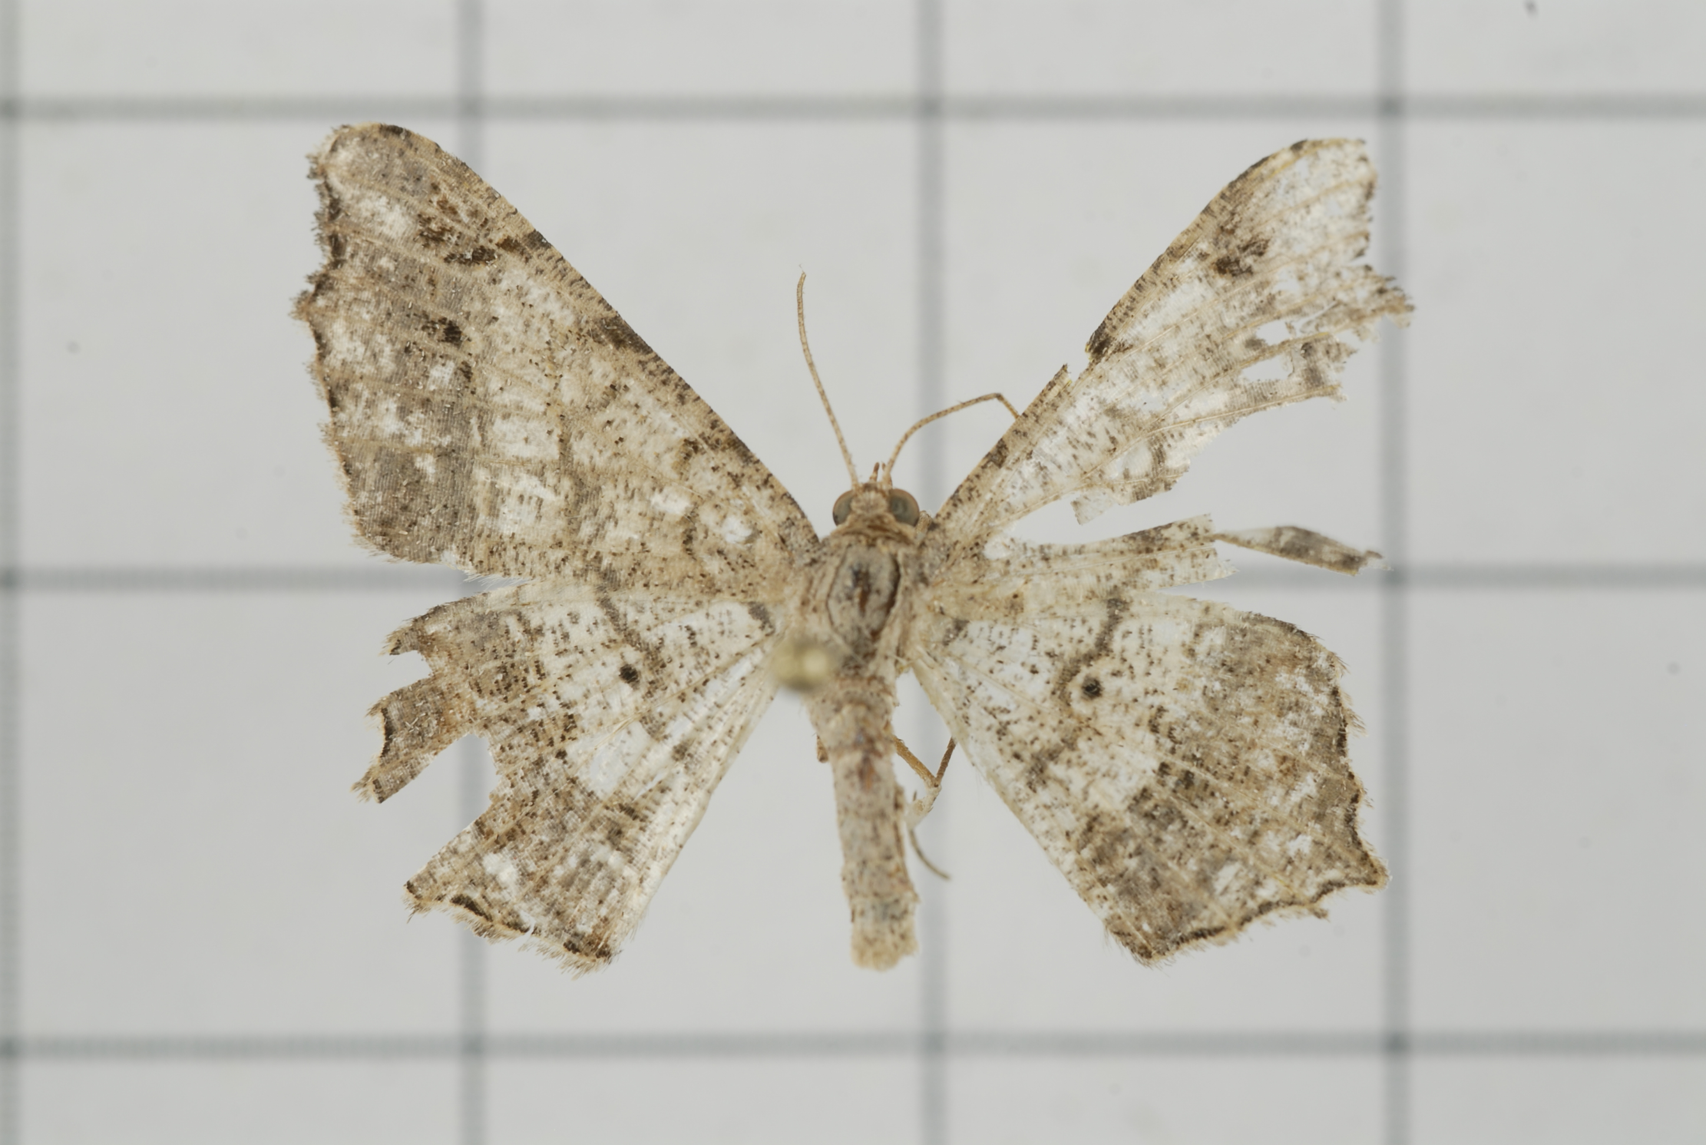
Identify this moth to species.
Chiasmia emersaria
